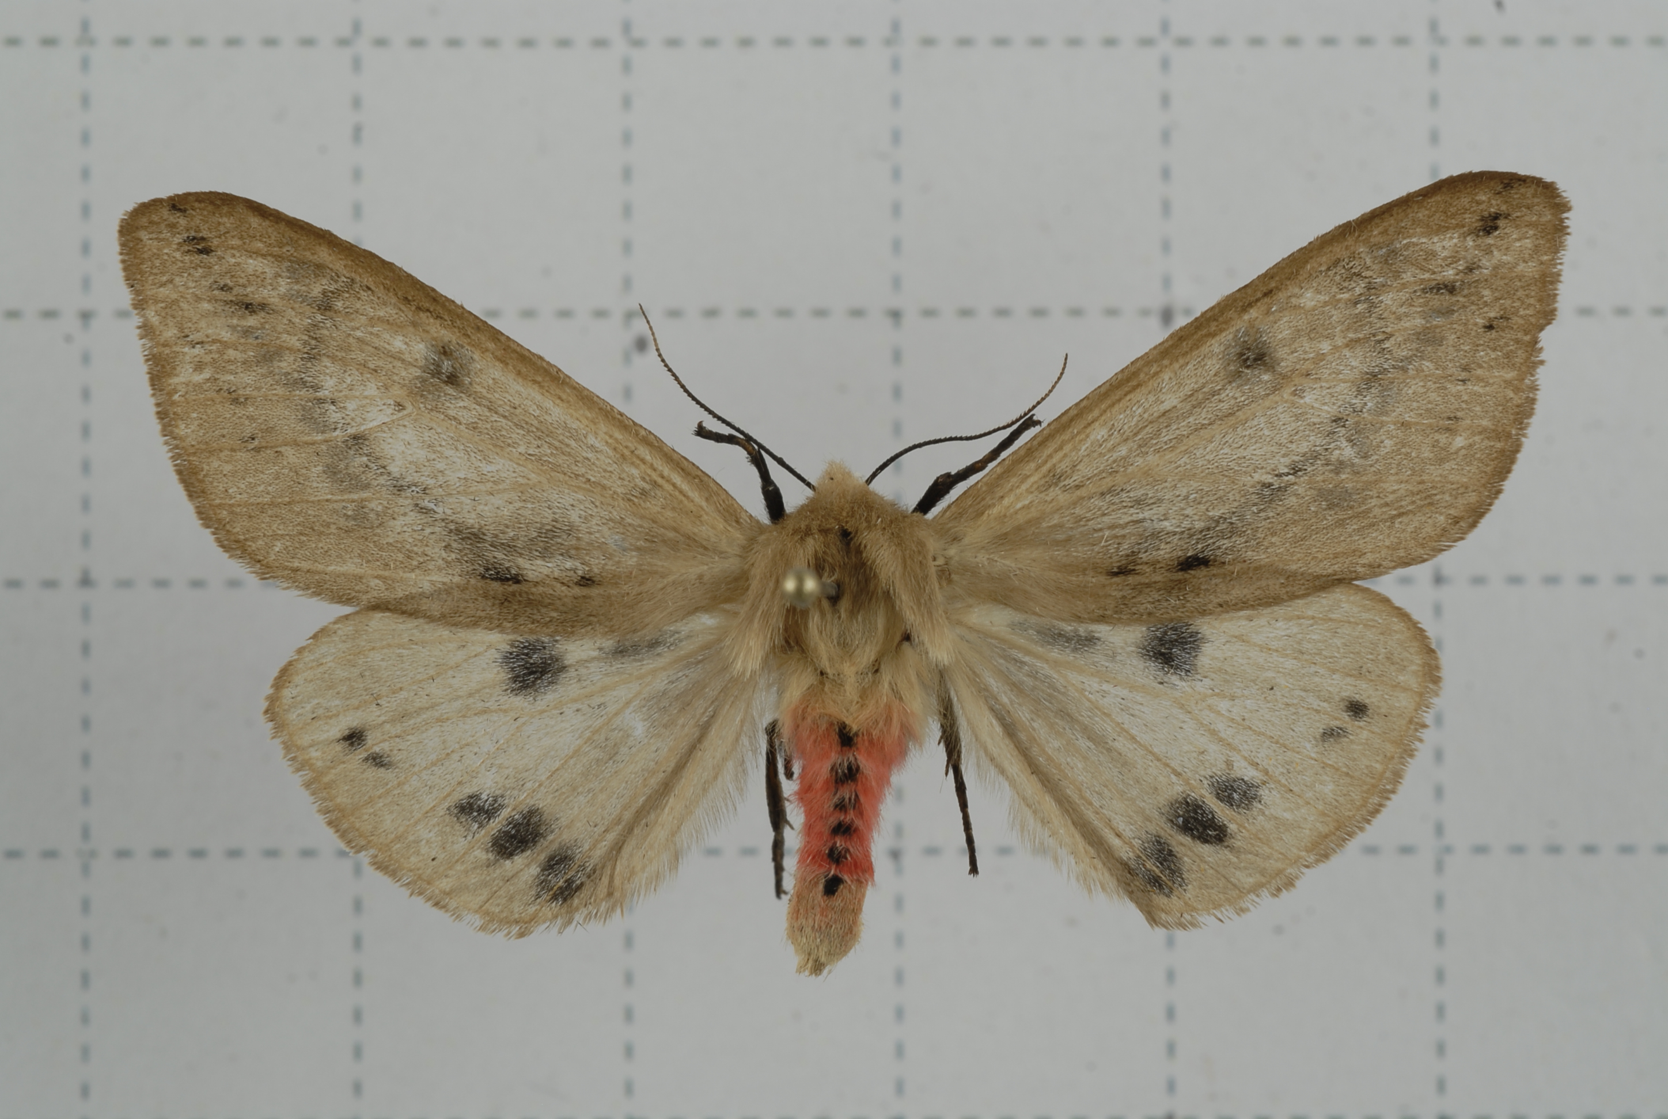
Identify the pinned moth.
Spilosoma fumida
